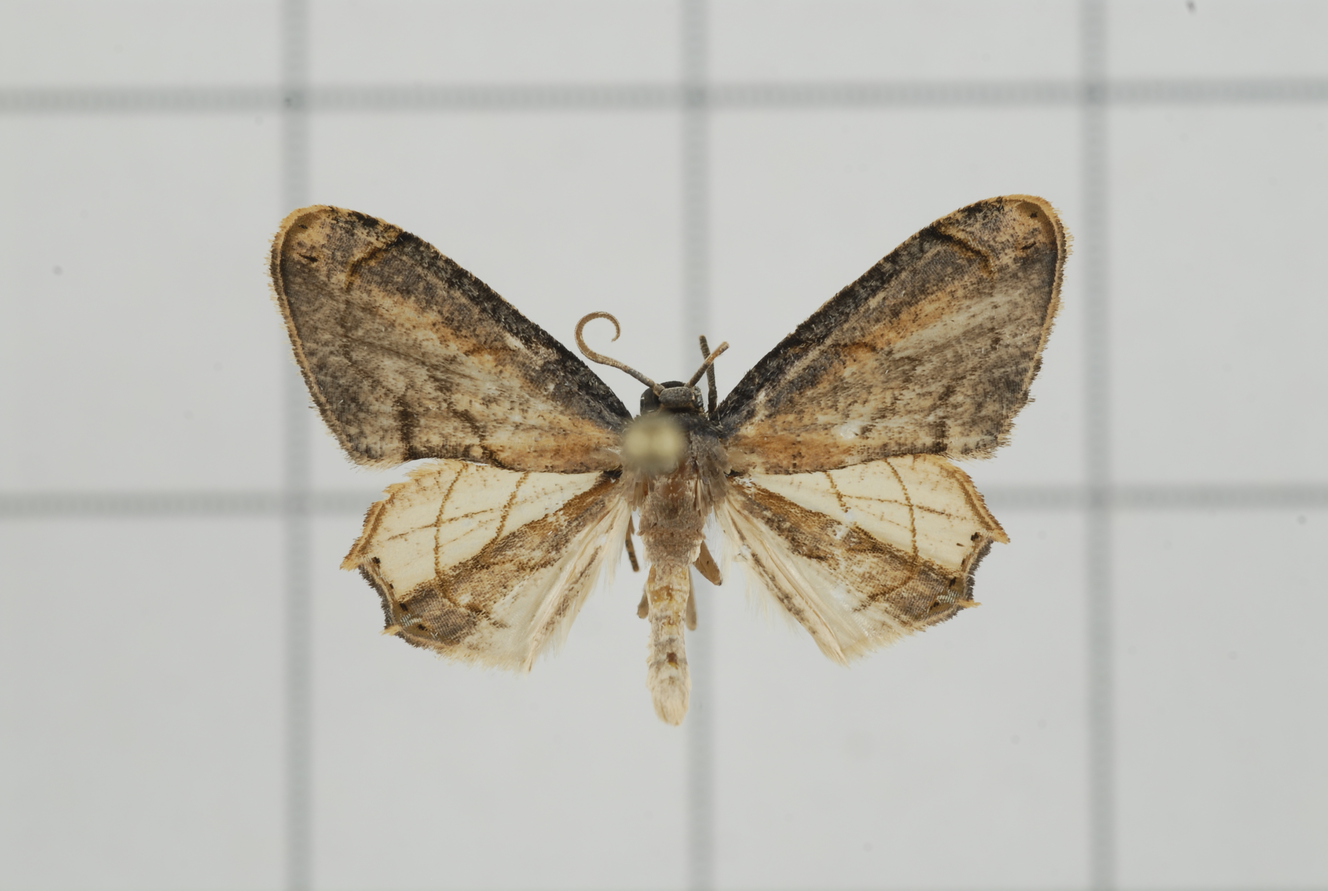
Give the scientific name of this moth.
Warreniplema fumicosta
